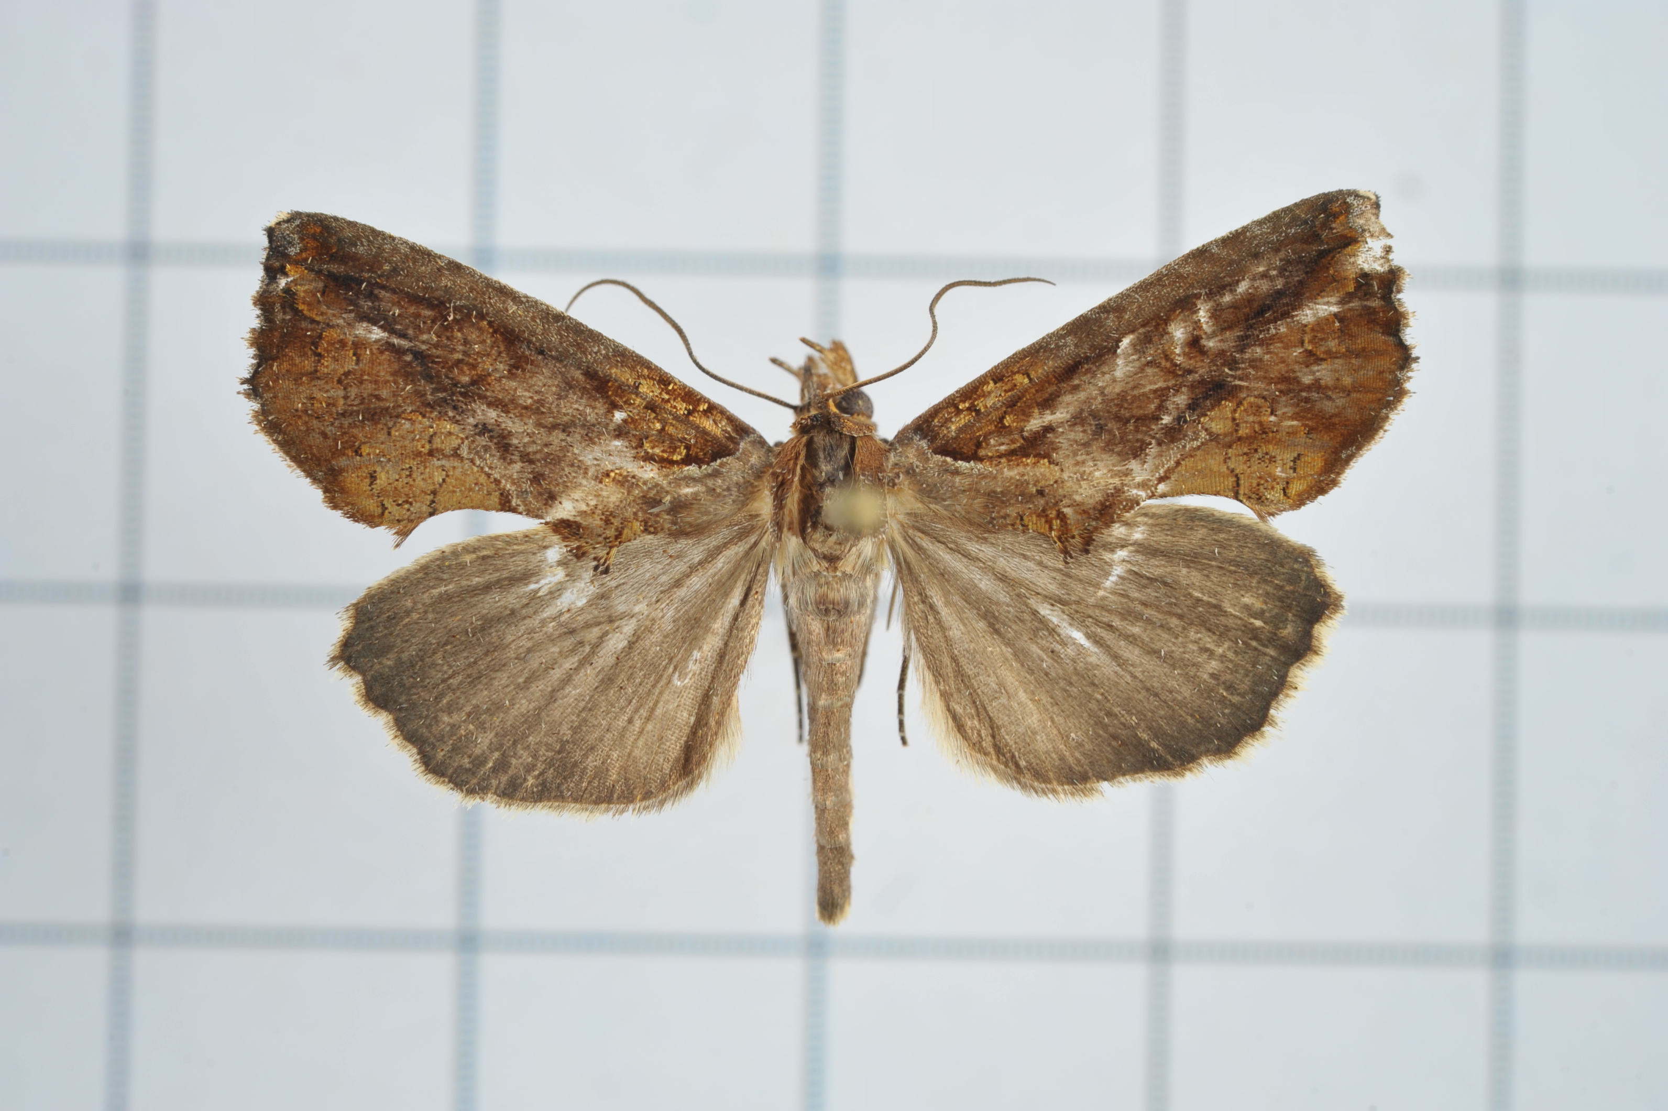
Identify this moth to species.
Plusiodonta coelonota
